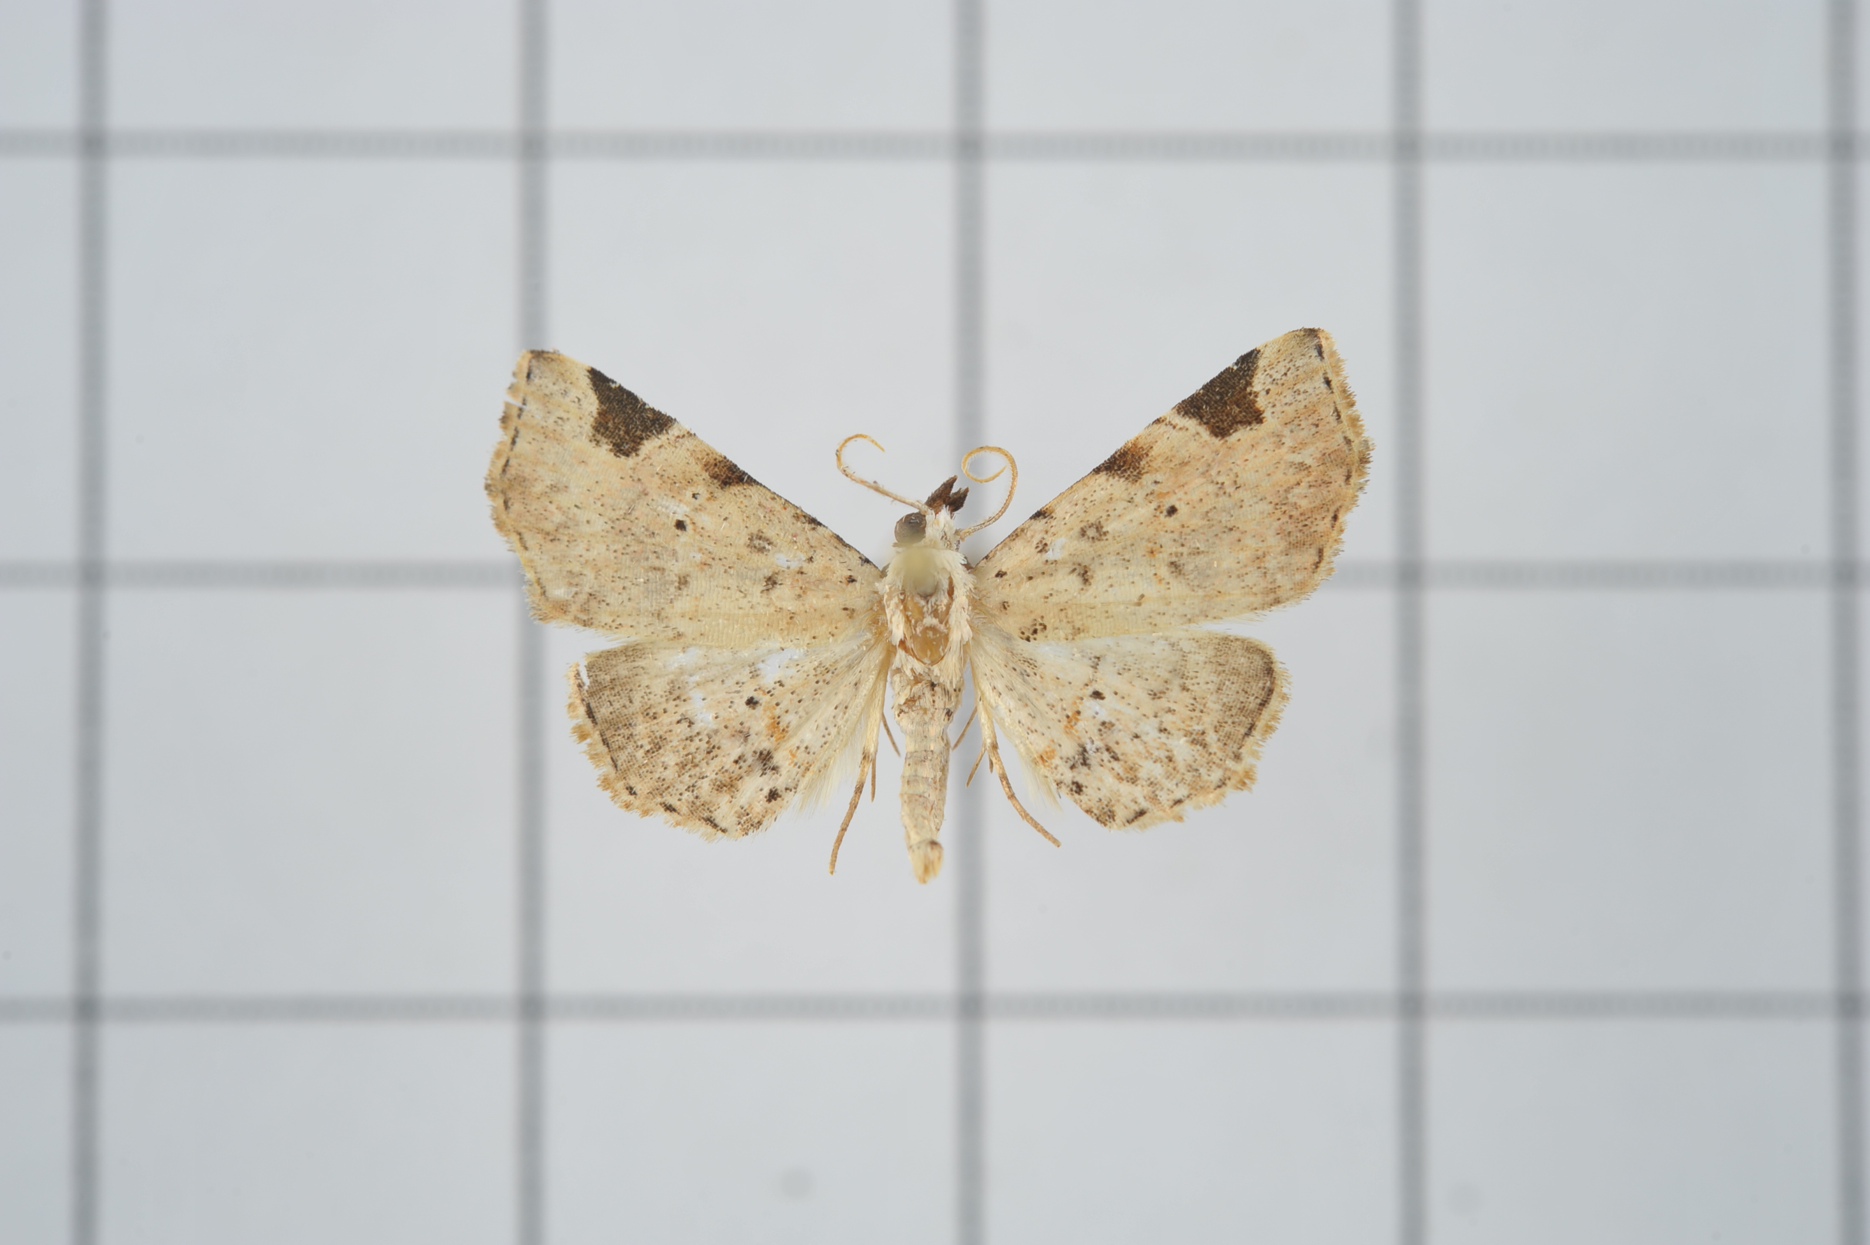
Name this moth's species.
Prolophota trigonifera
